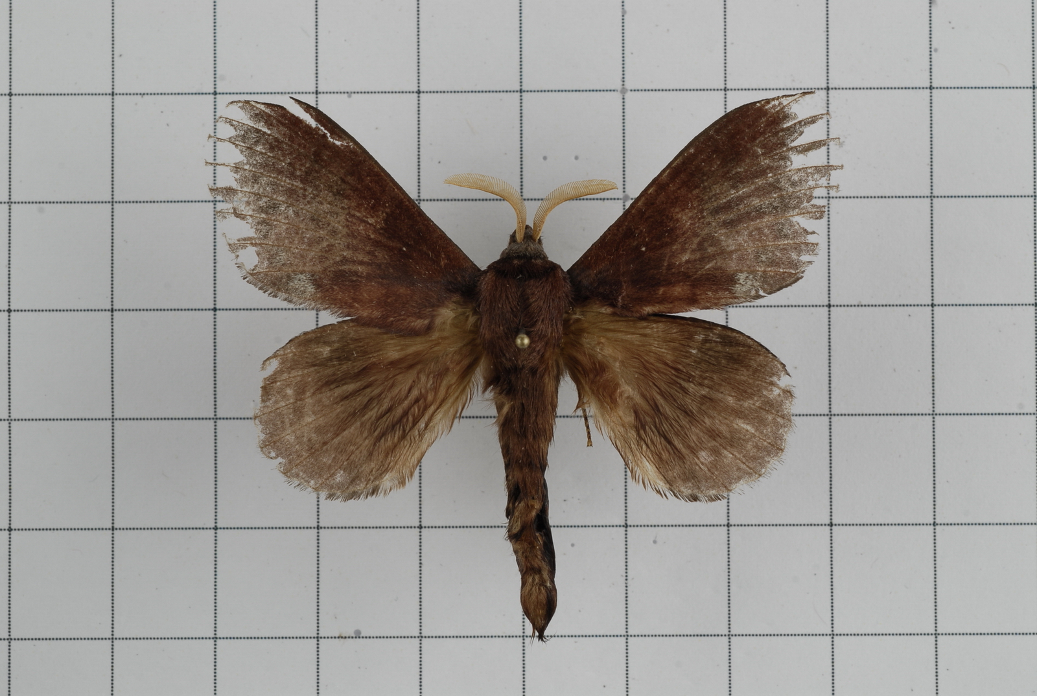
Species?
Kunugia brunnea
